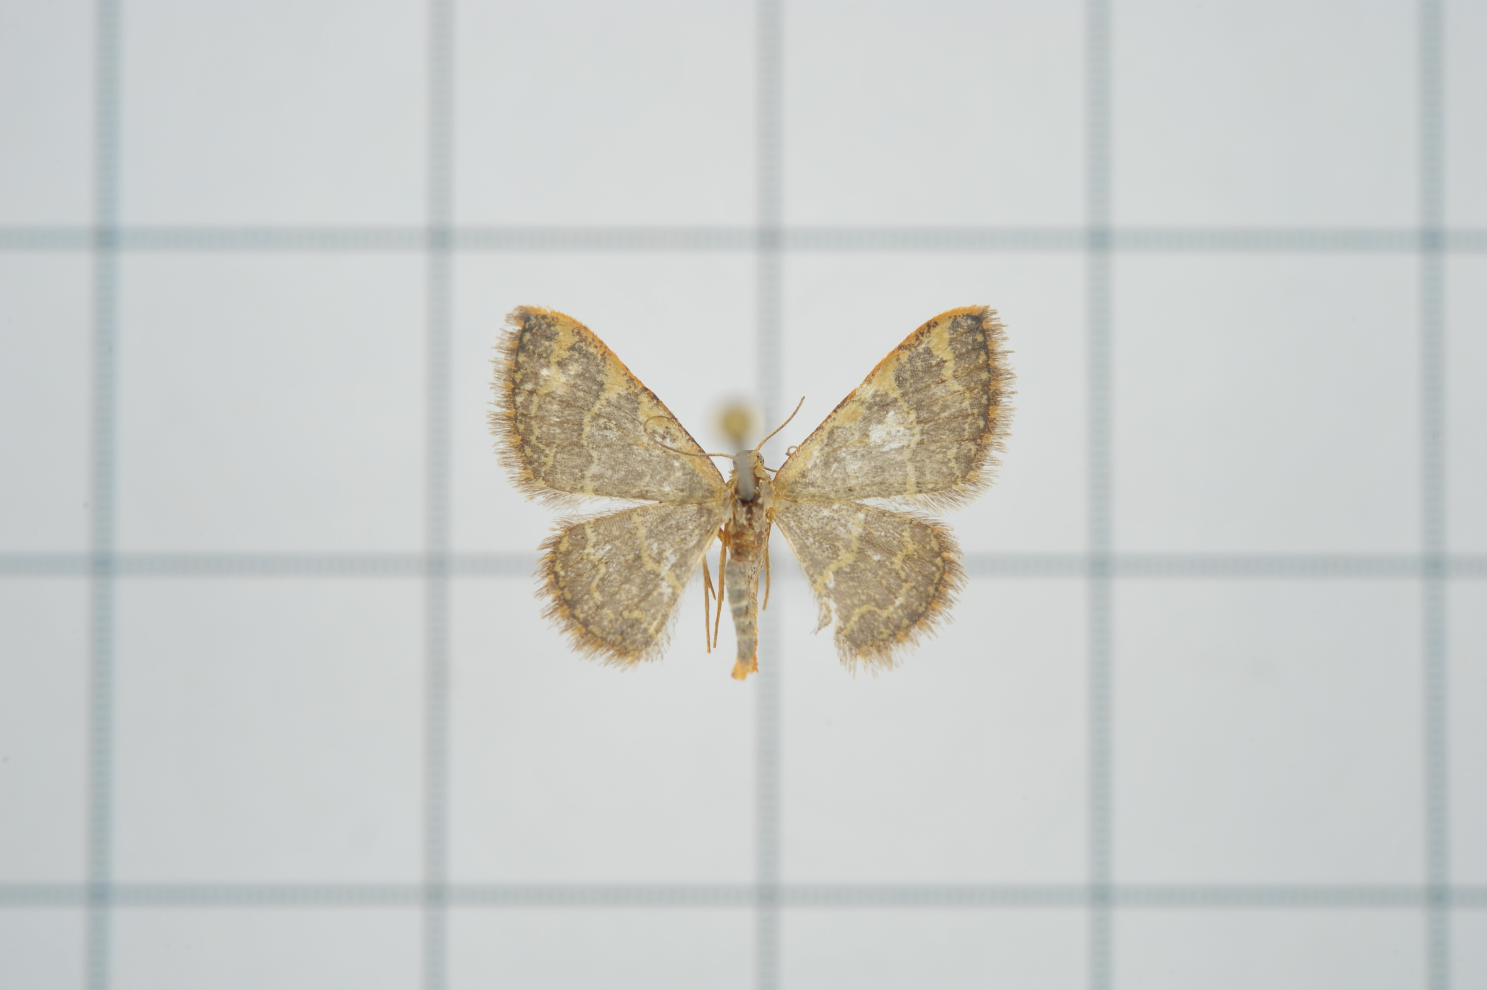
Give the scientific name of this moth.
Idaea costiguttata
